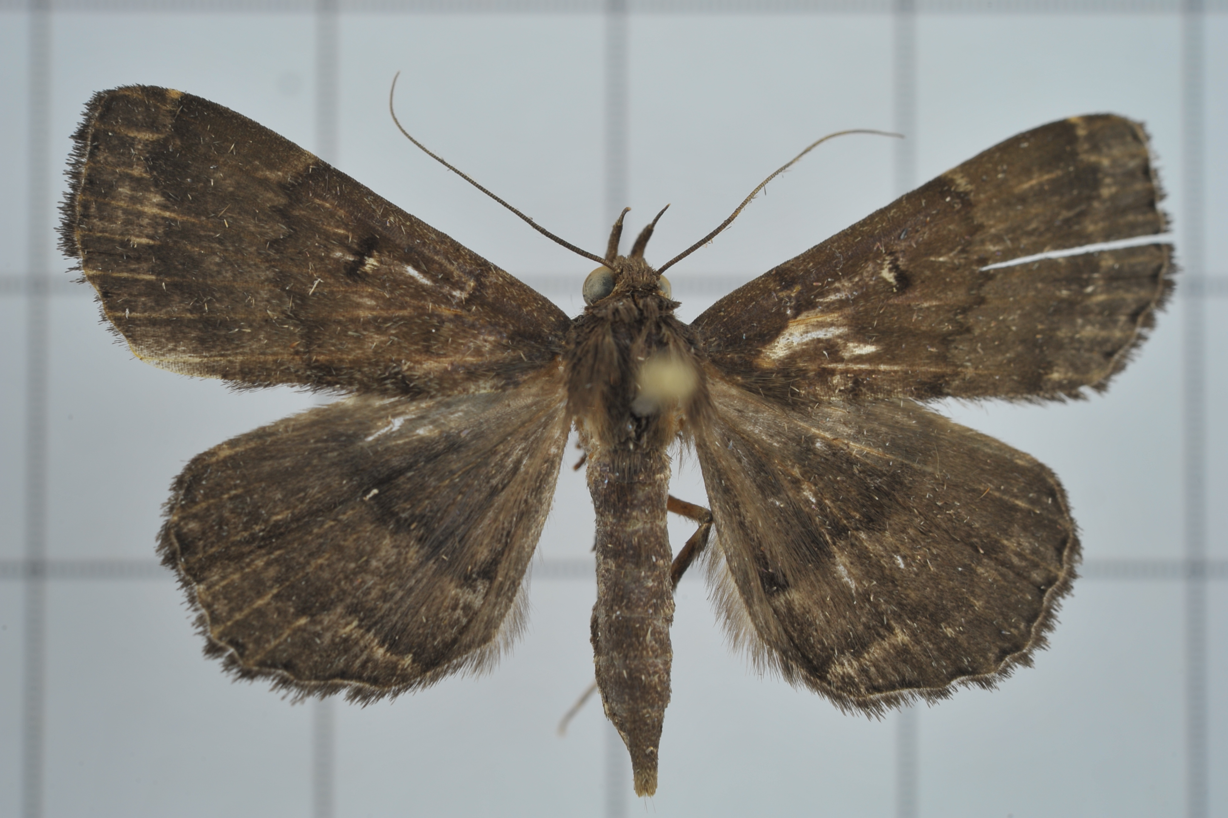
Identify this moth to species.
Bocana manifestalis
